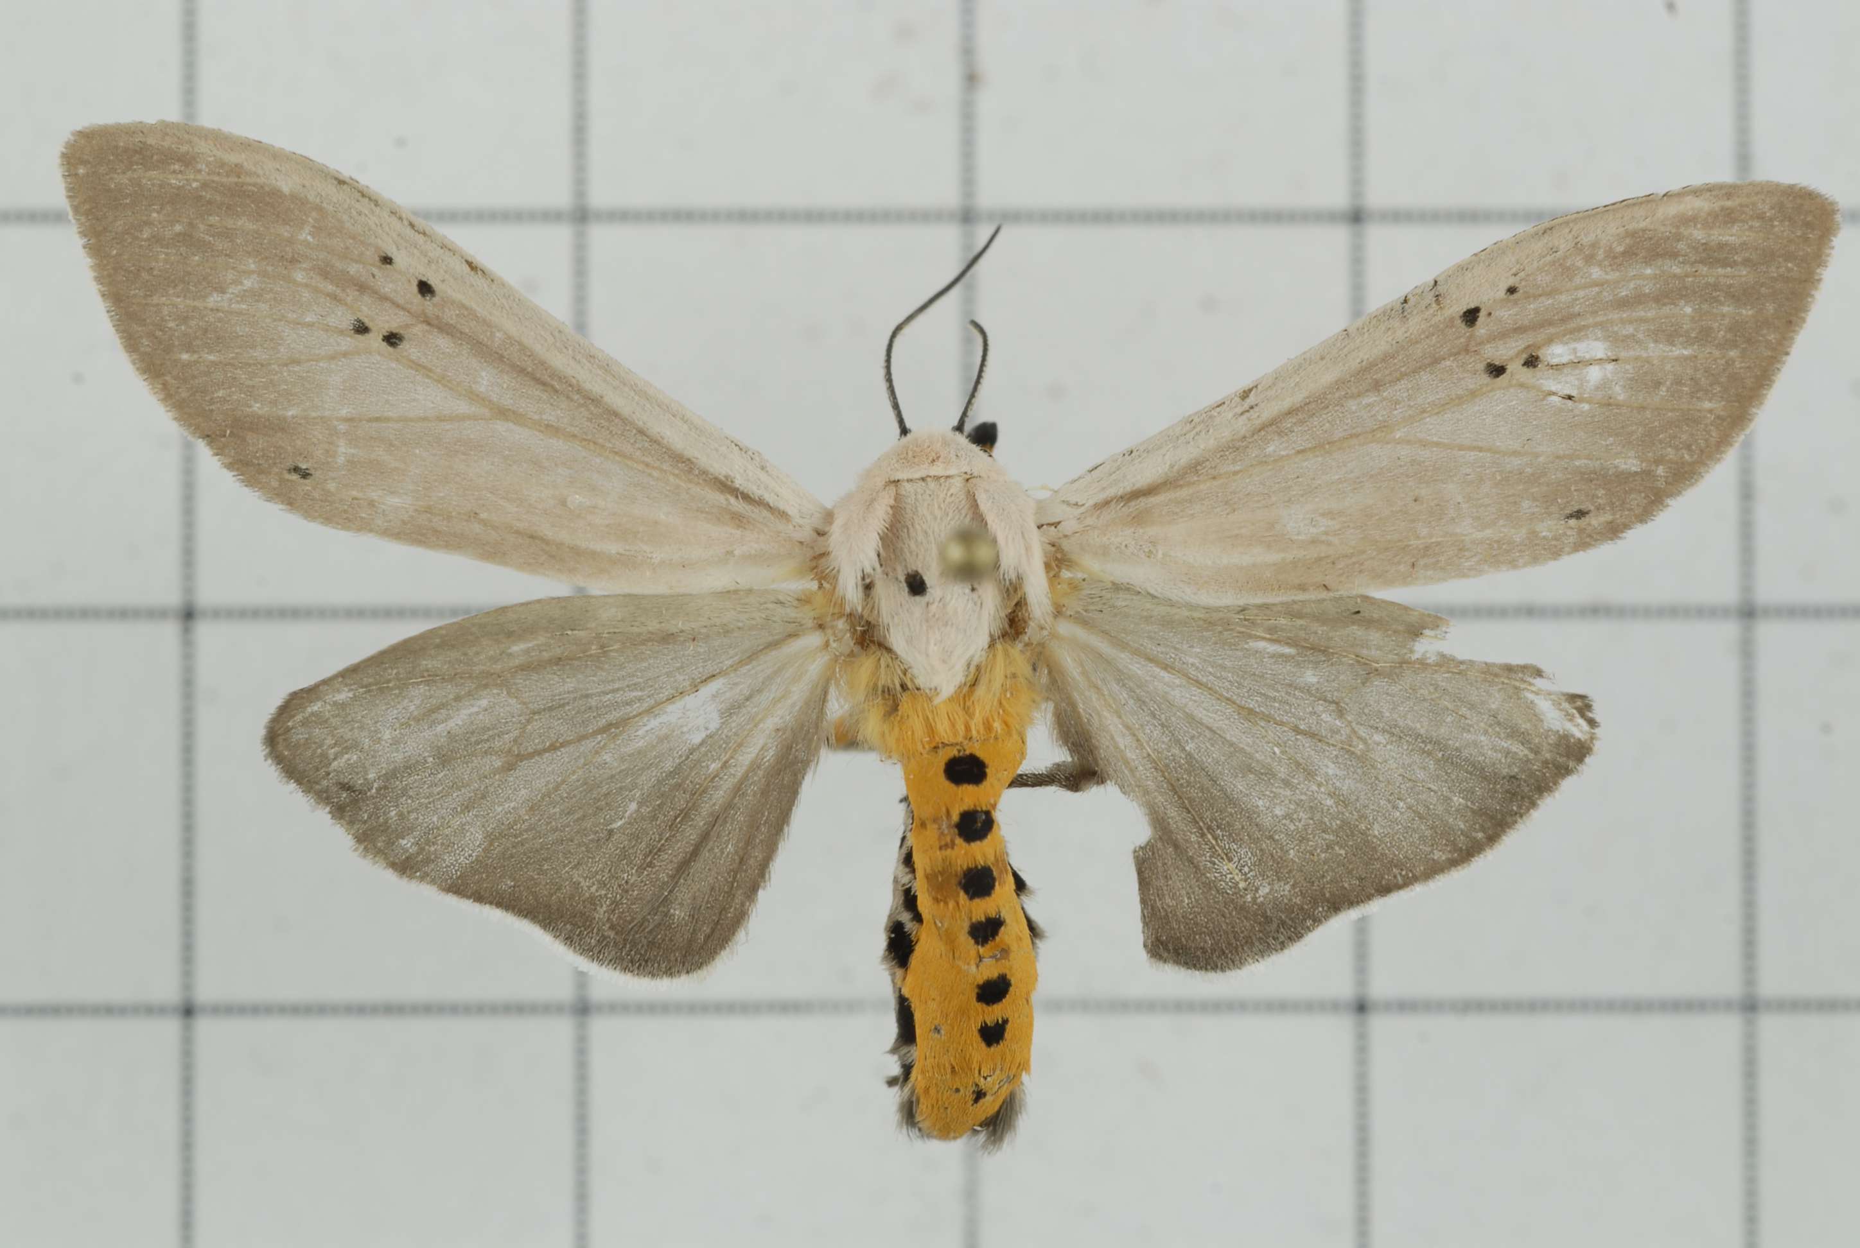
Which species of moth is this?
Creatonotos transiens koni
